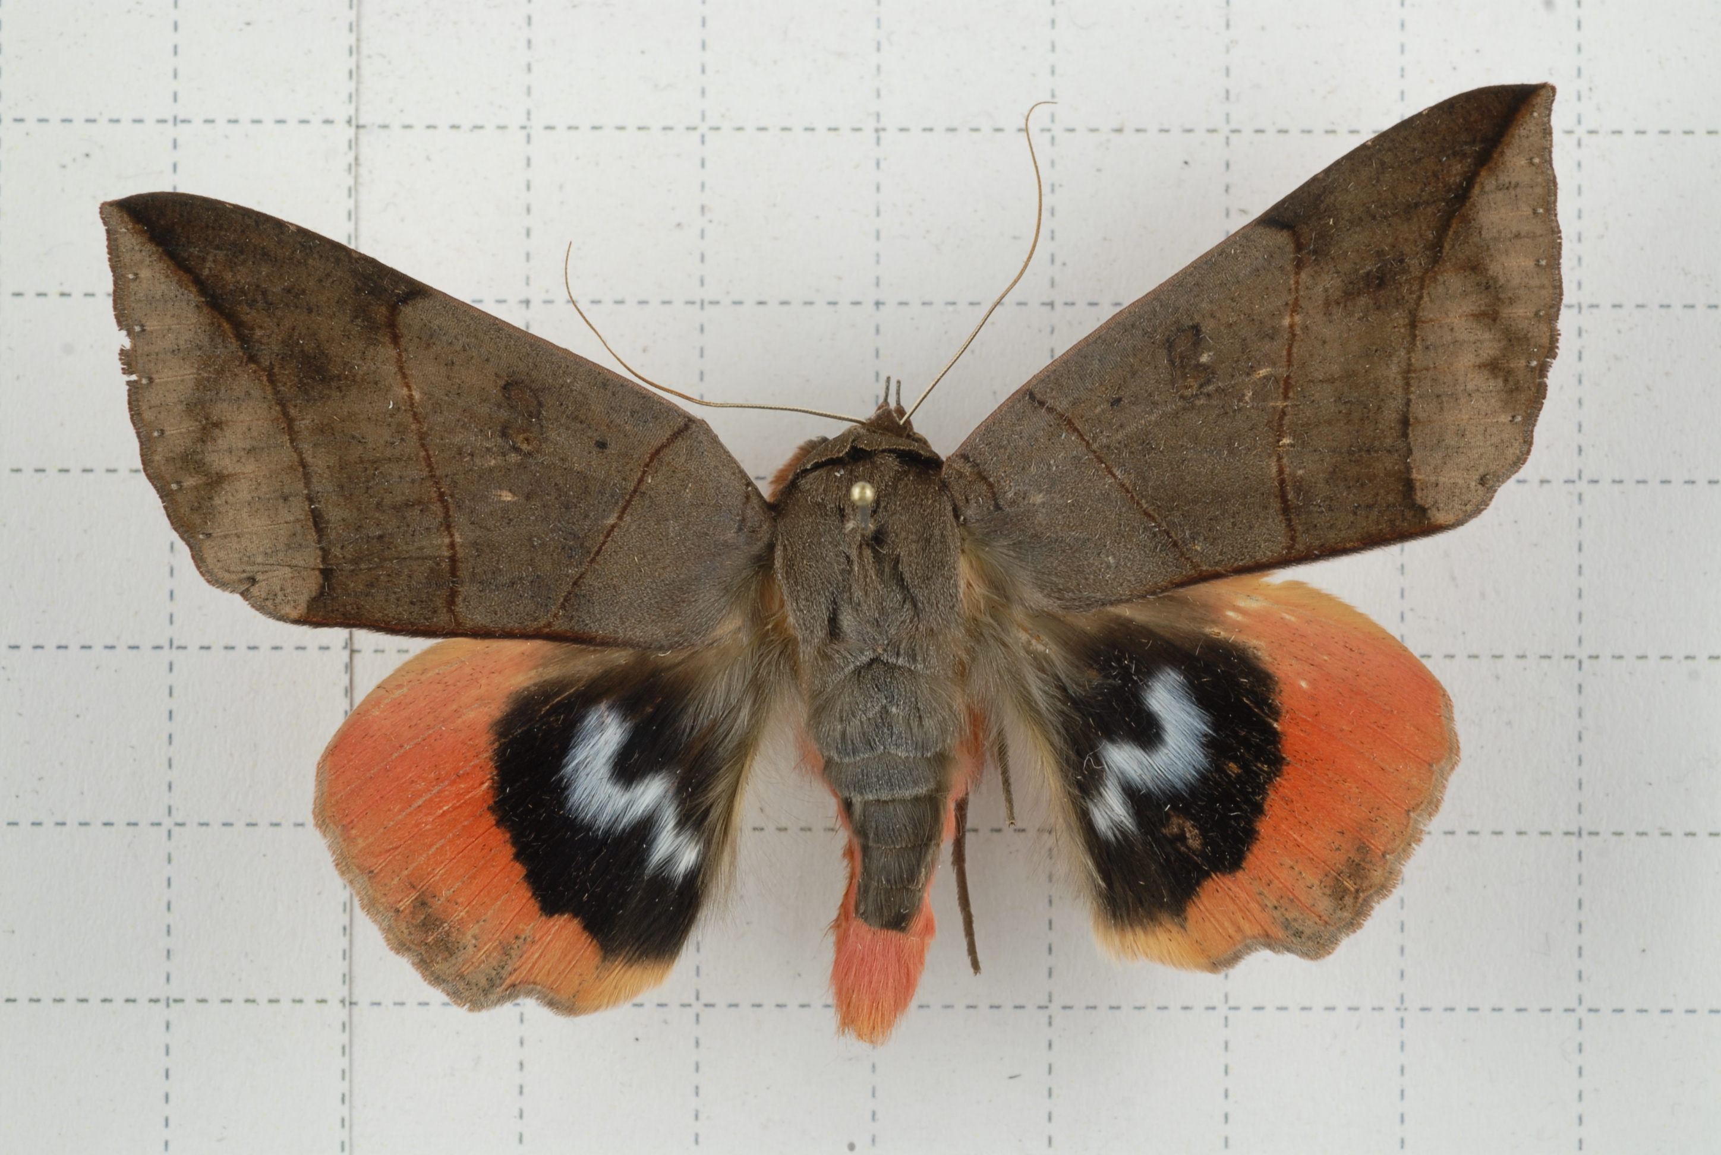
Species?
Thyas juno
